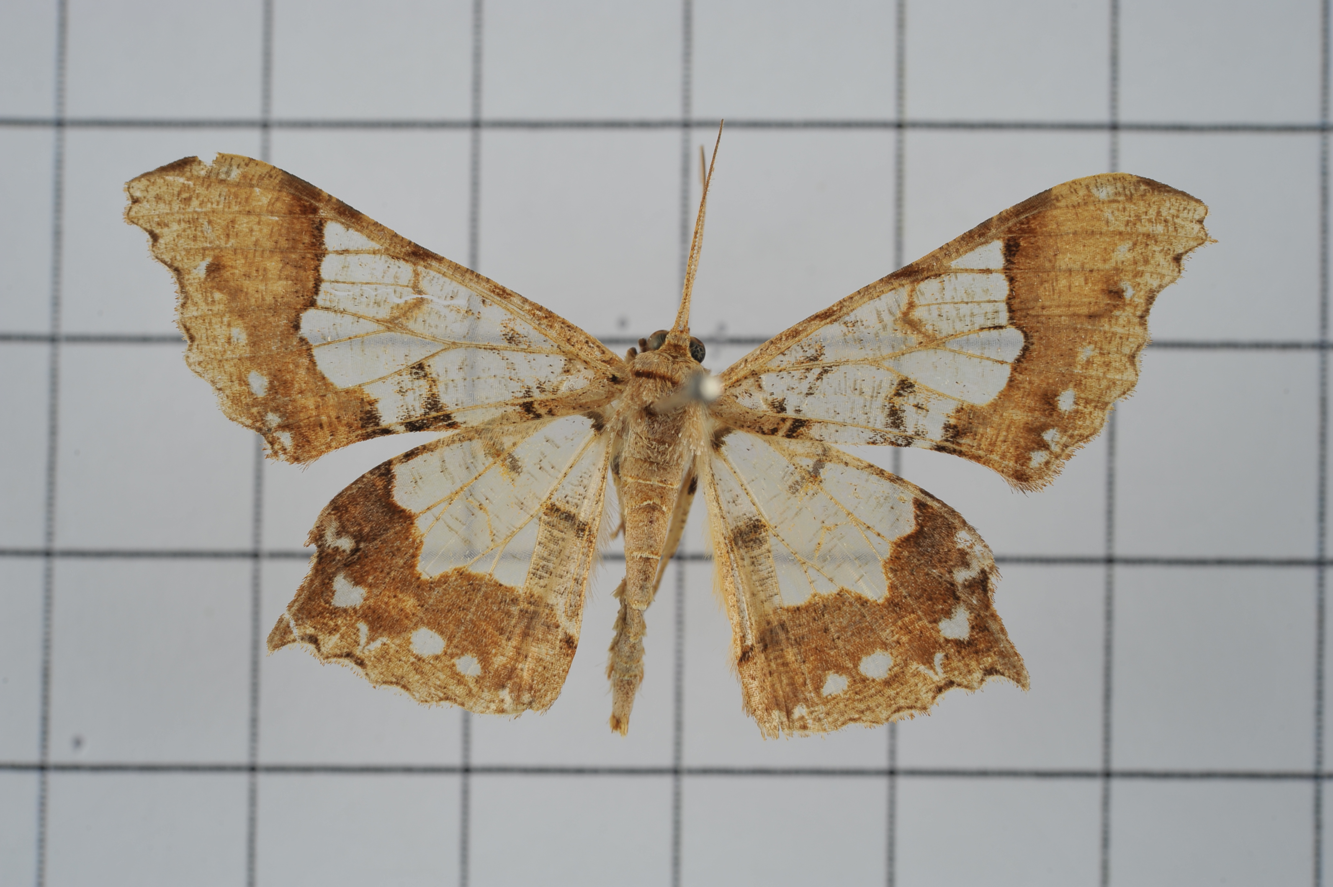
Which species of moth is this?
Krananda semihyalina
